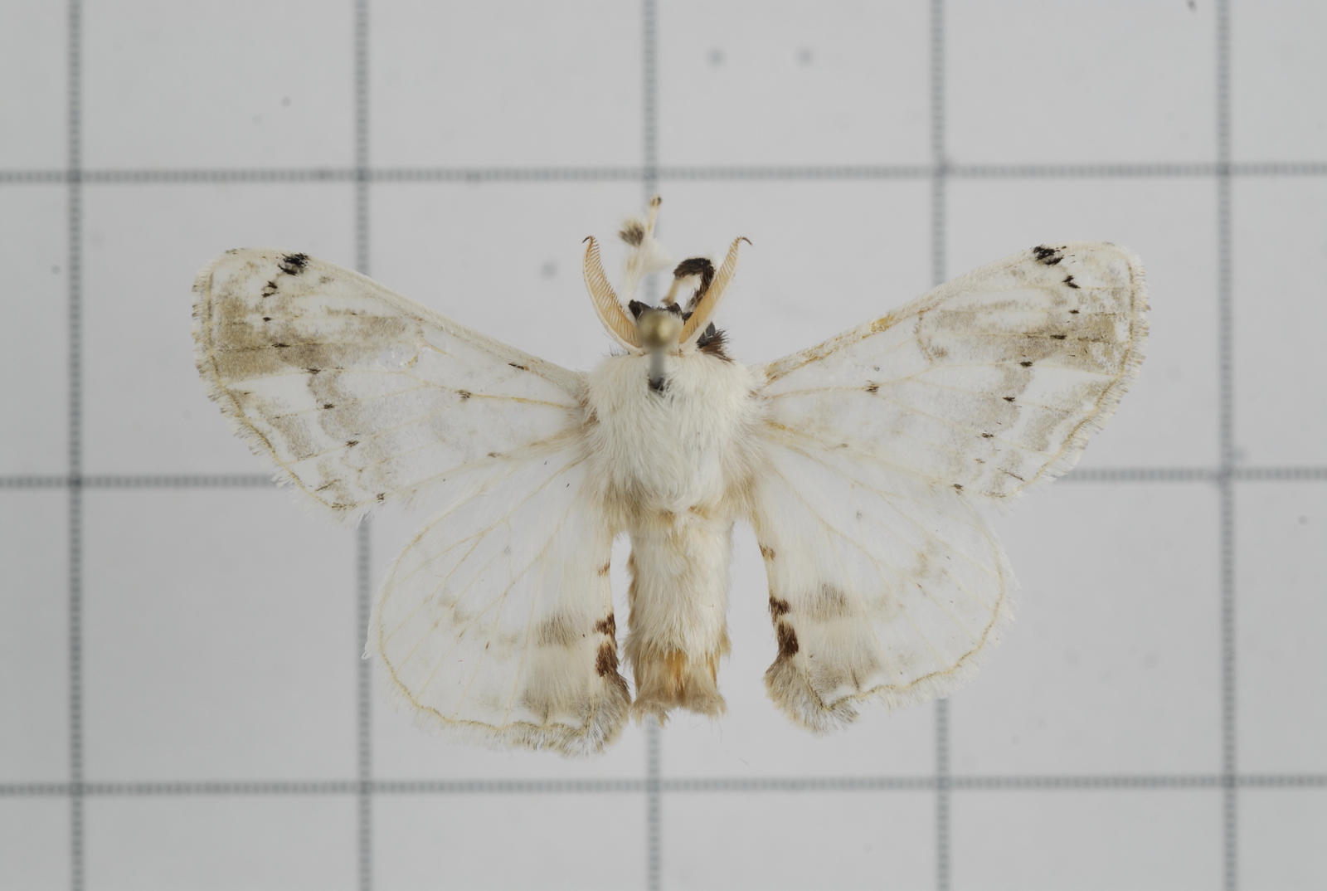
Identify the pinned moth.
Ernolatia moorei
